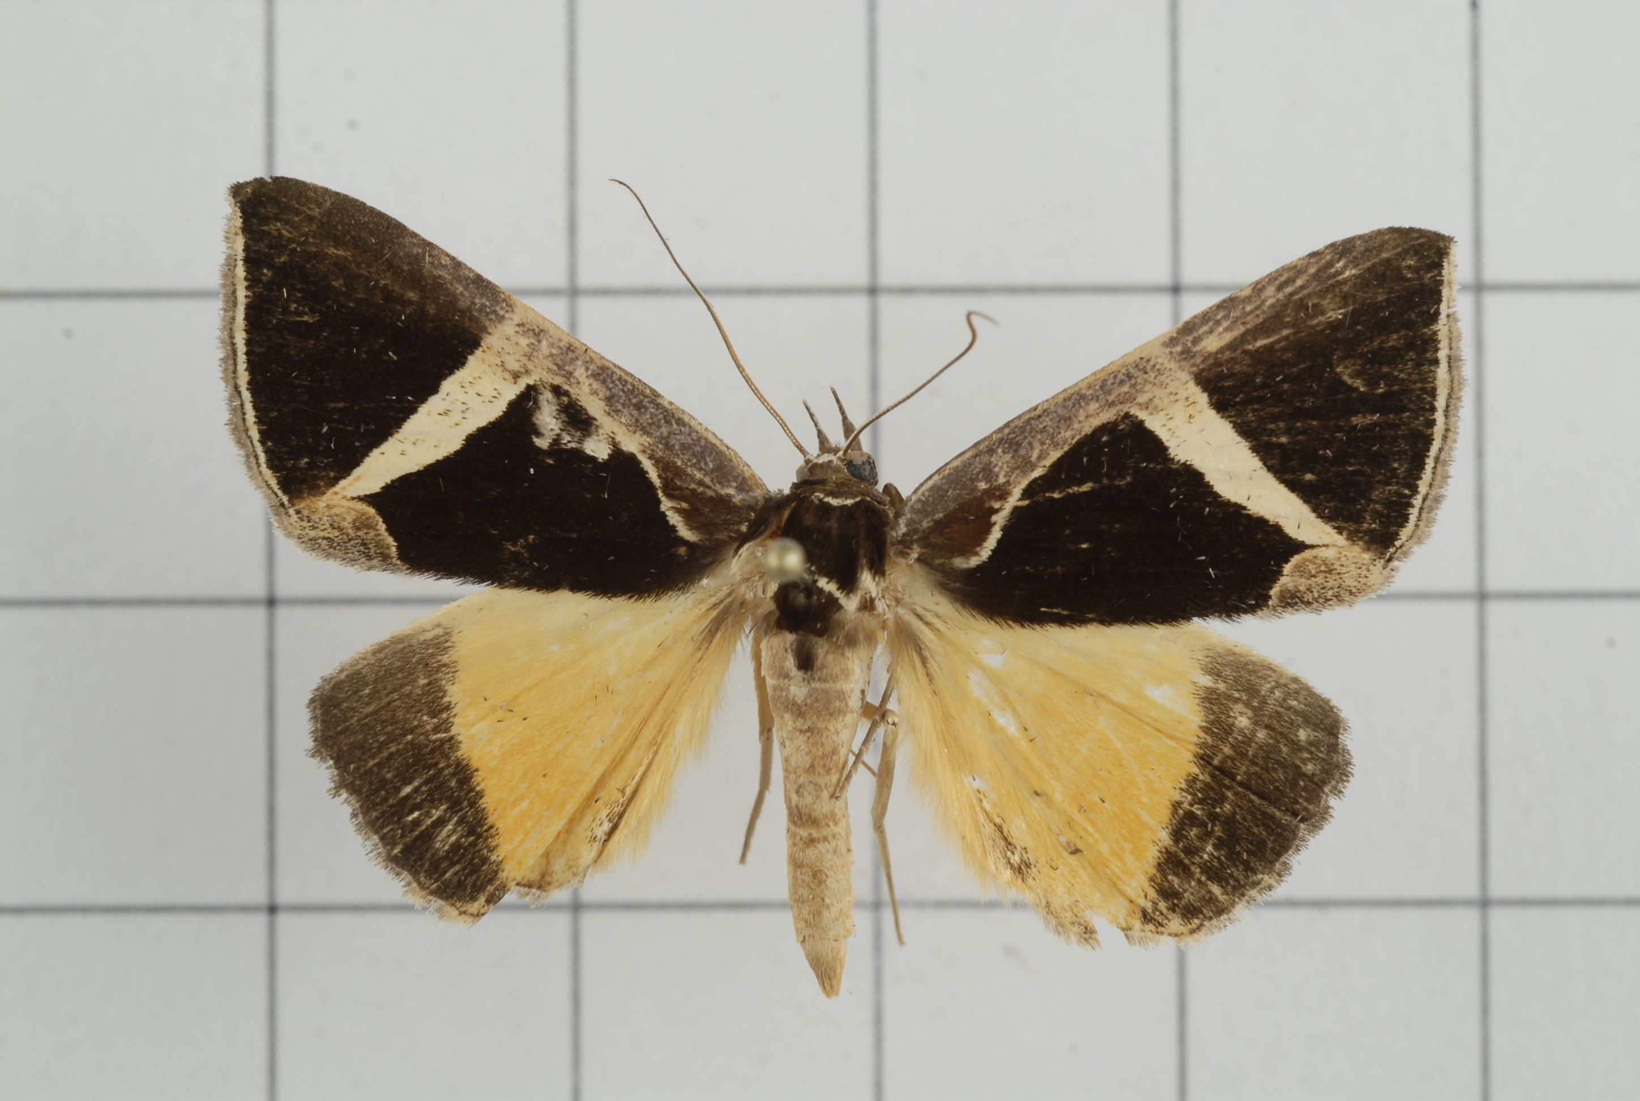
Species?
Fodina contigua
